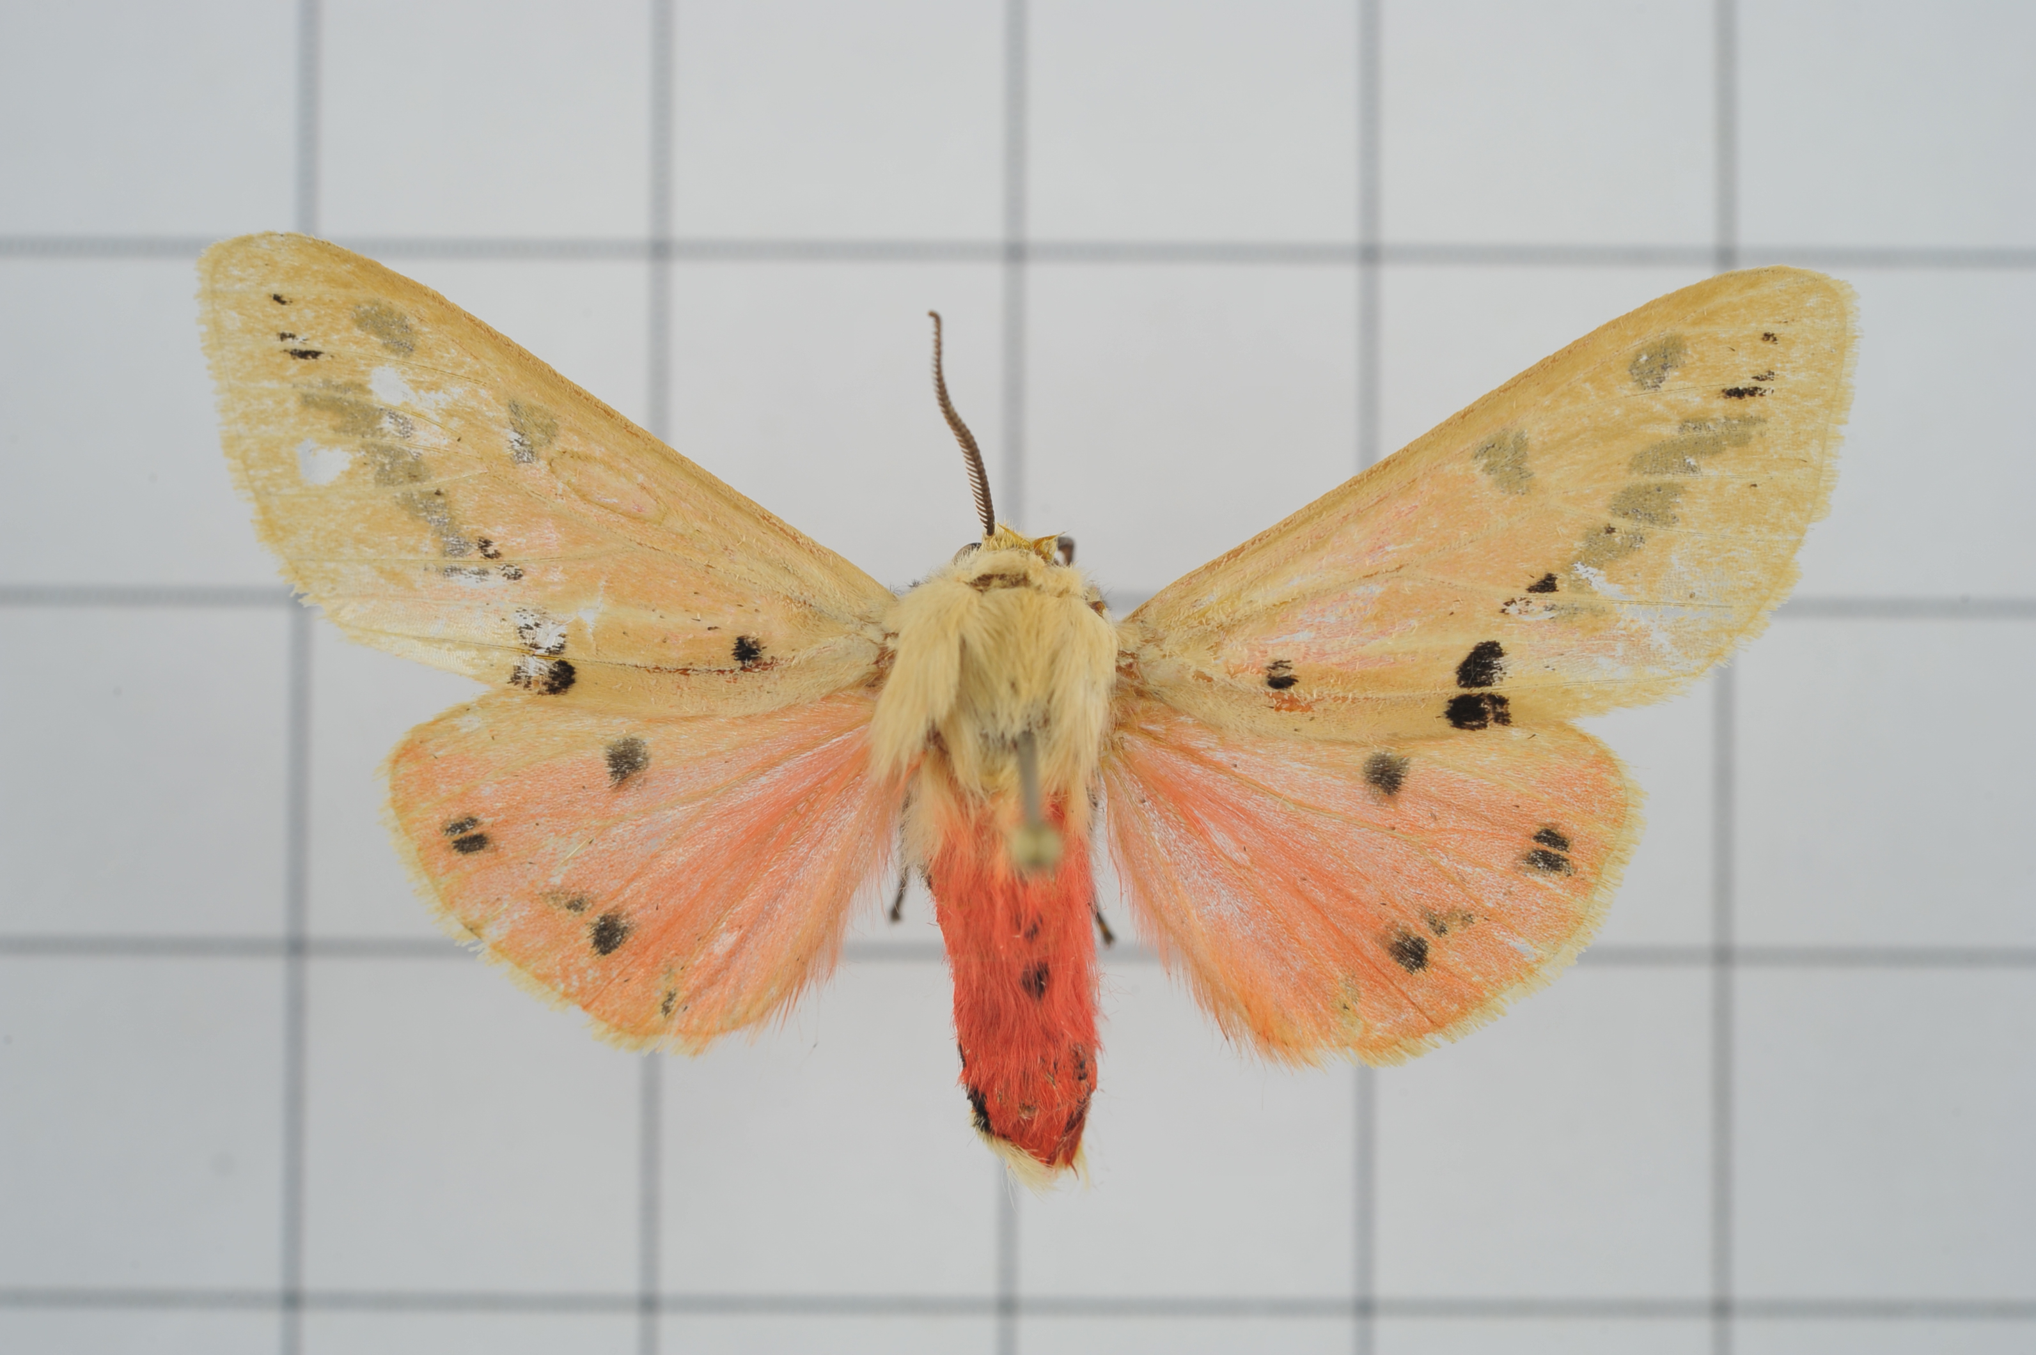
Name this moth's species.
Spilarctia nydia werneri
